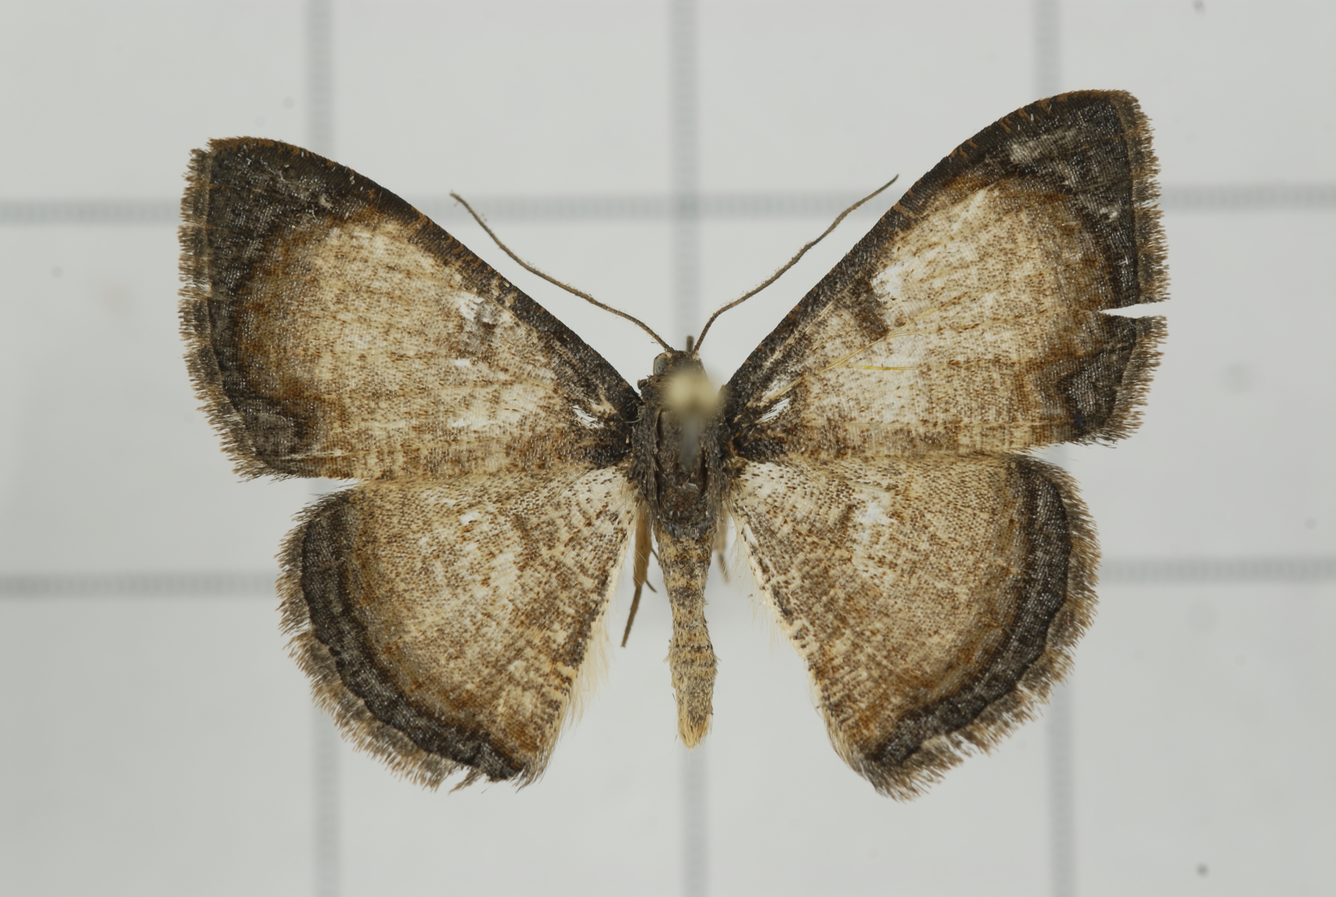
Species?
Hydatocapnia gemina
